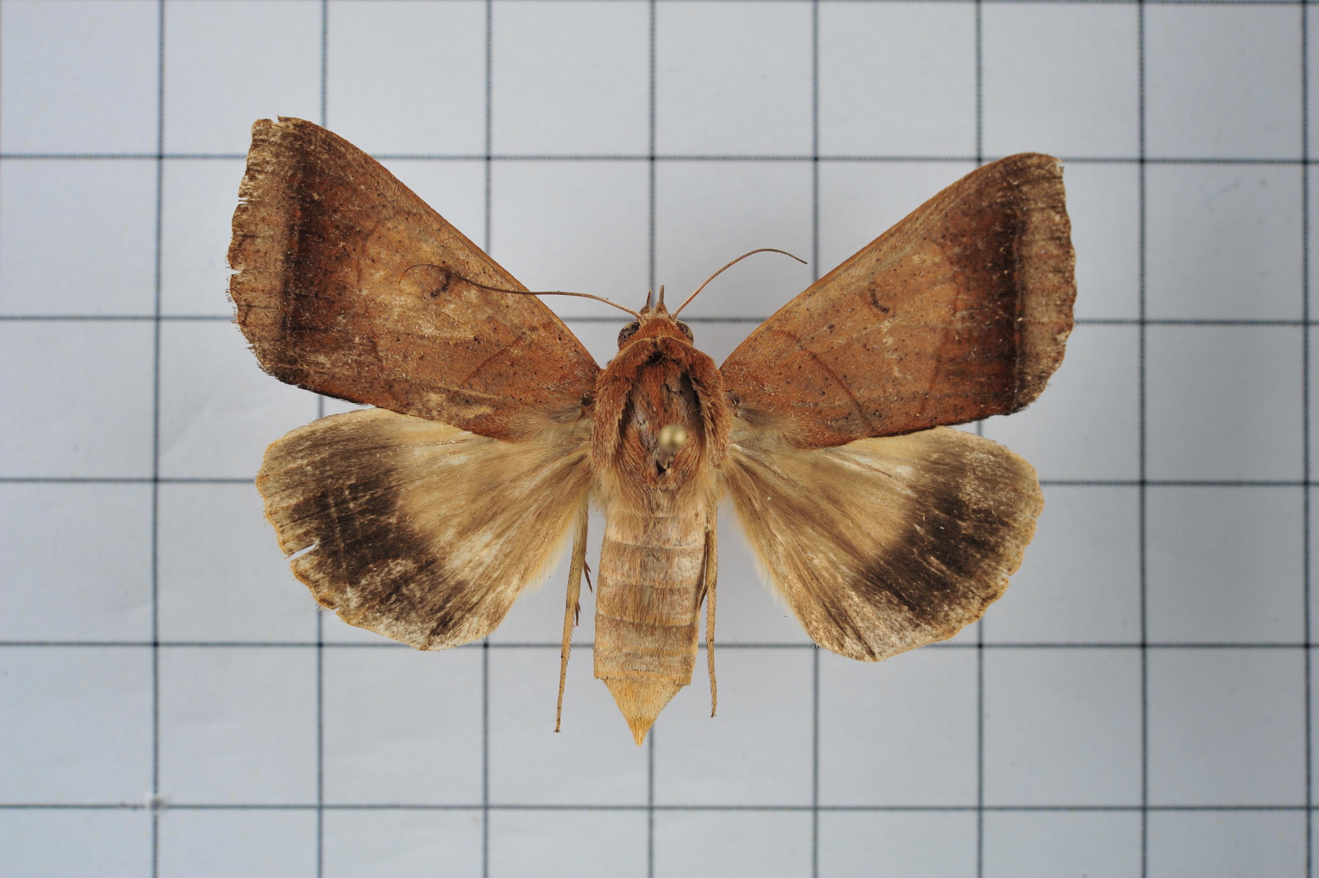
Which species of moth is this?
Ophiusa trapezium
